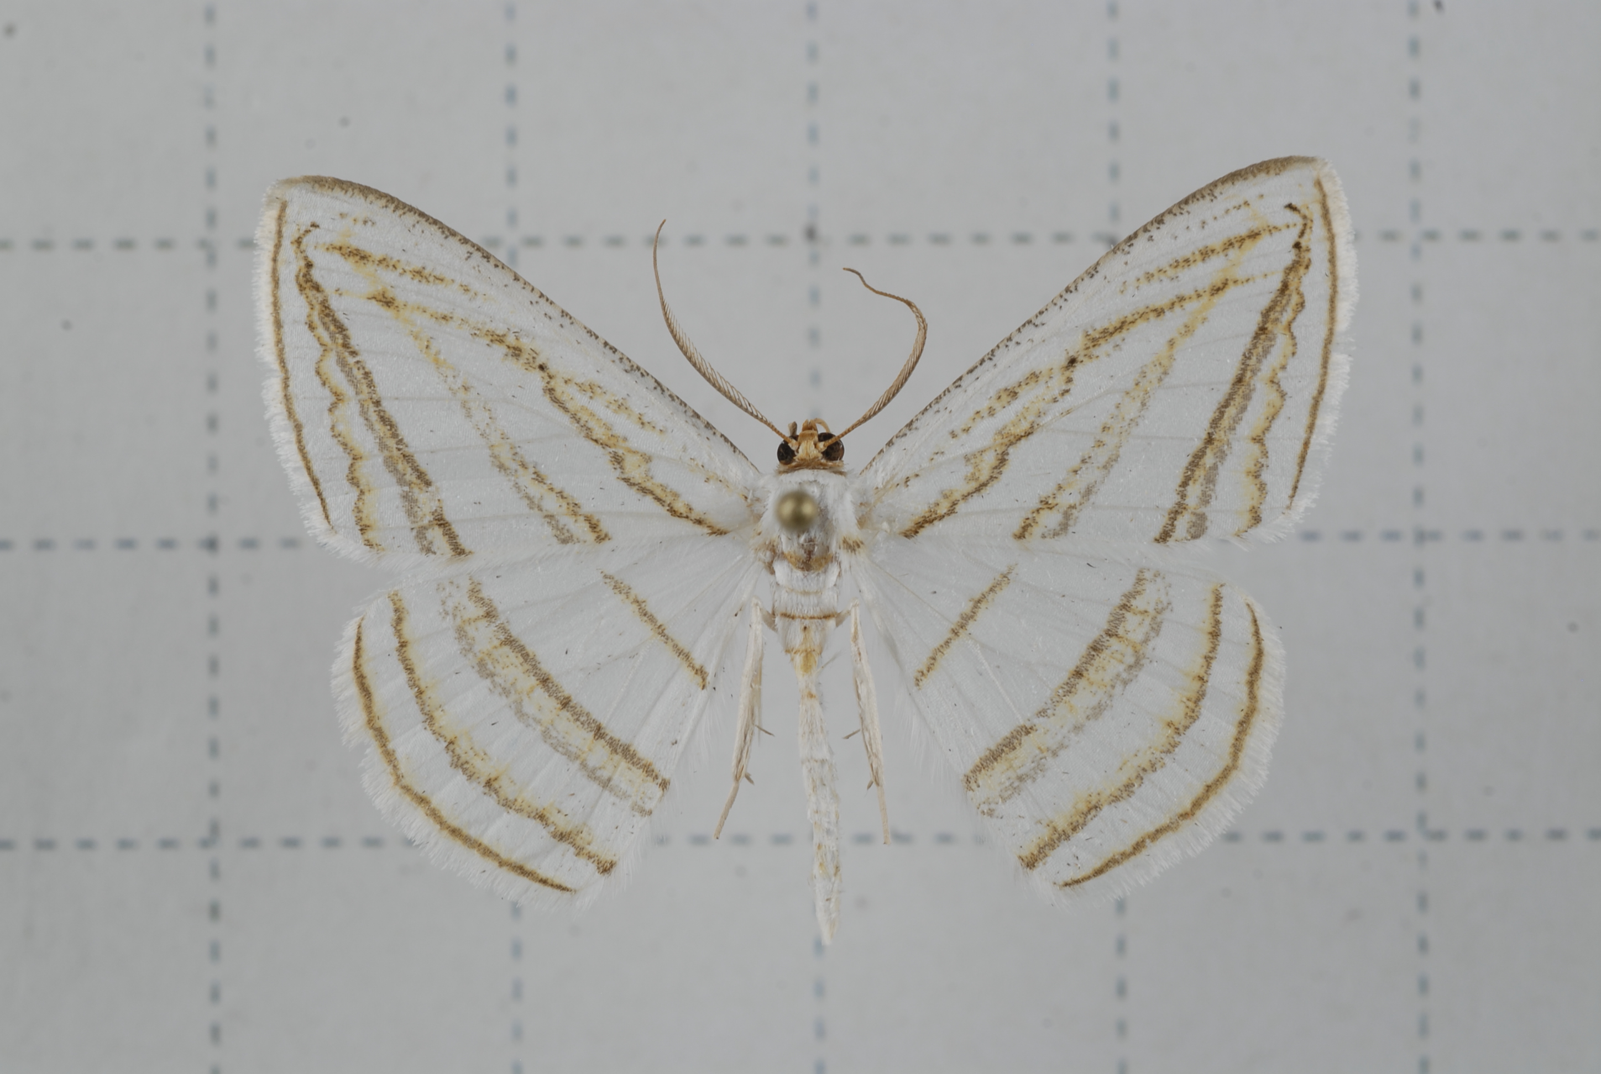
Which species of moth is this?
Orthocabera sericea sericea
